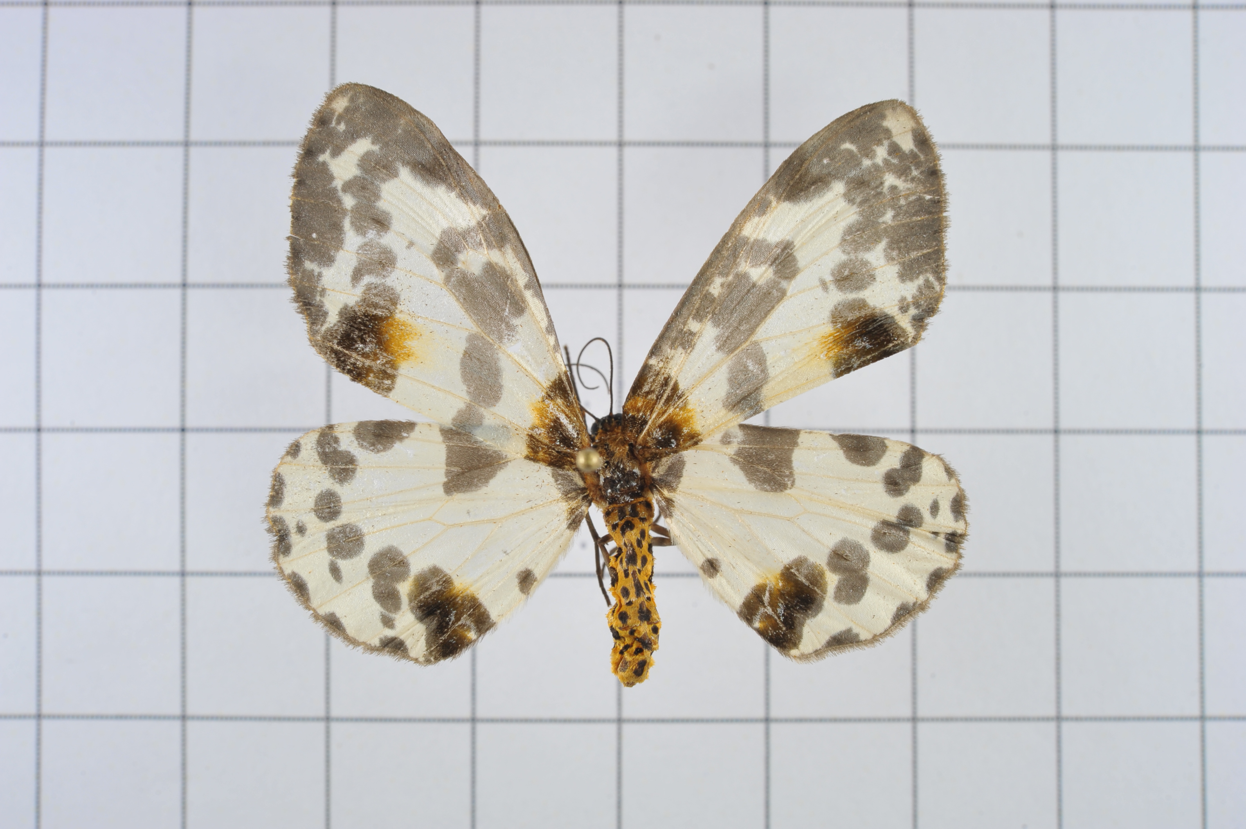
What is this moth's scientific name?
Abraxas formosilluminata
